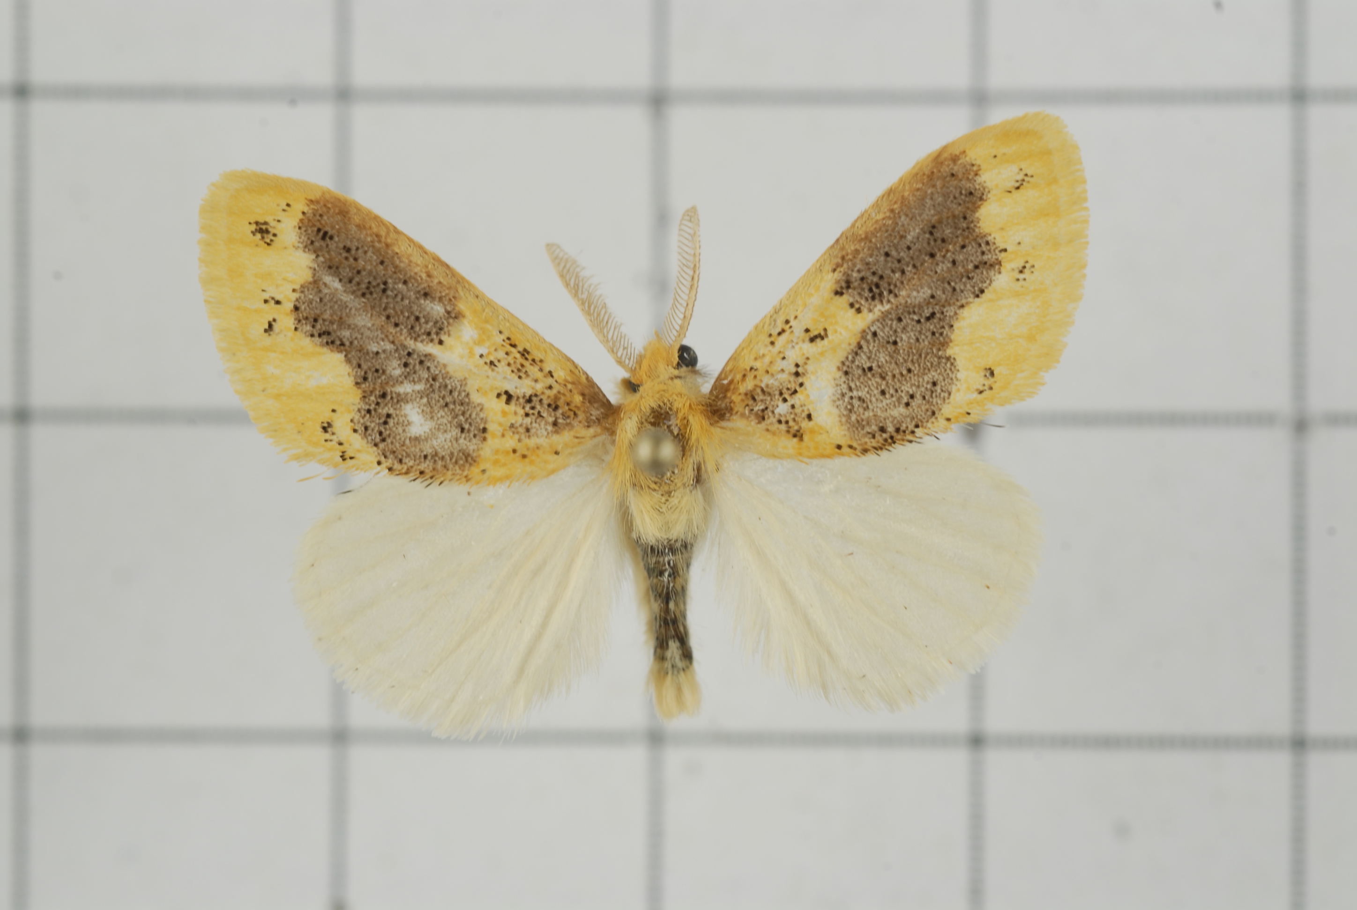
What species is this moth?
Euproctis purpureofasciata
